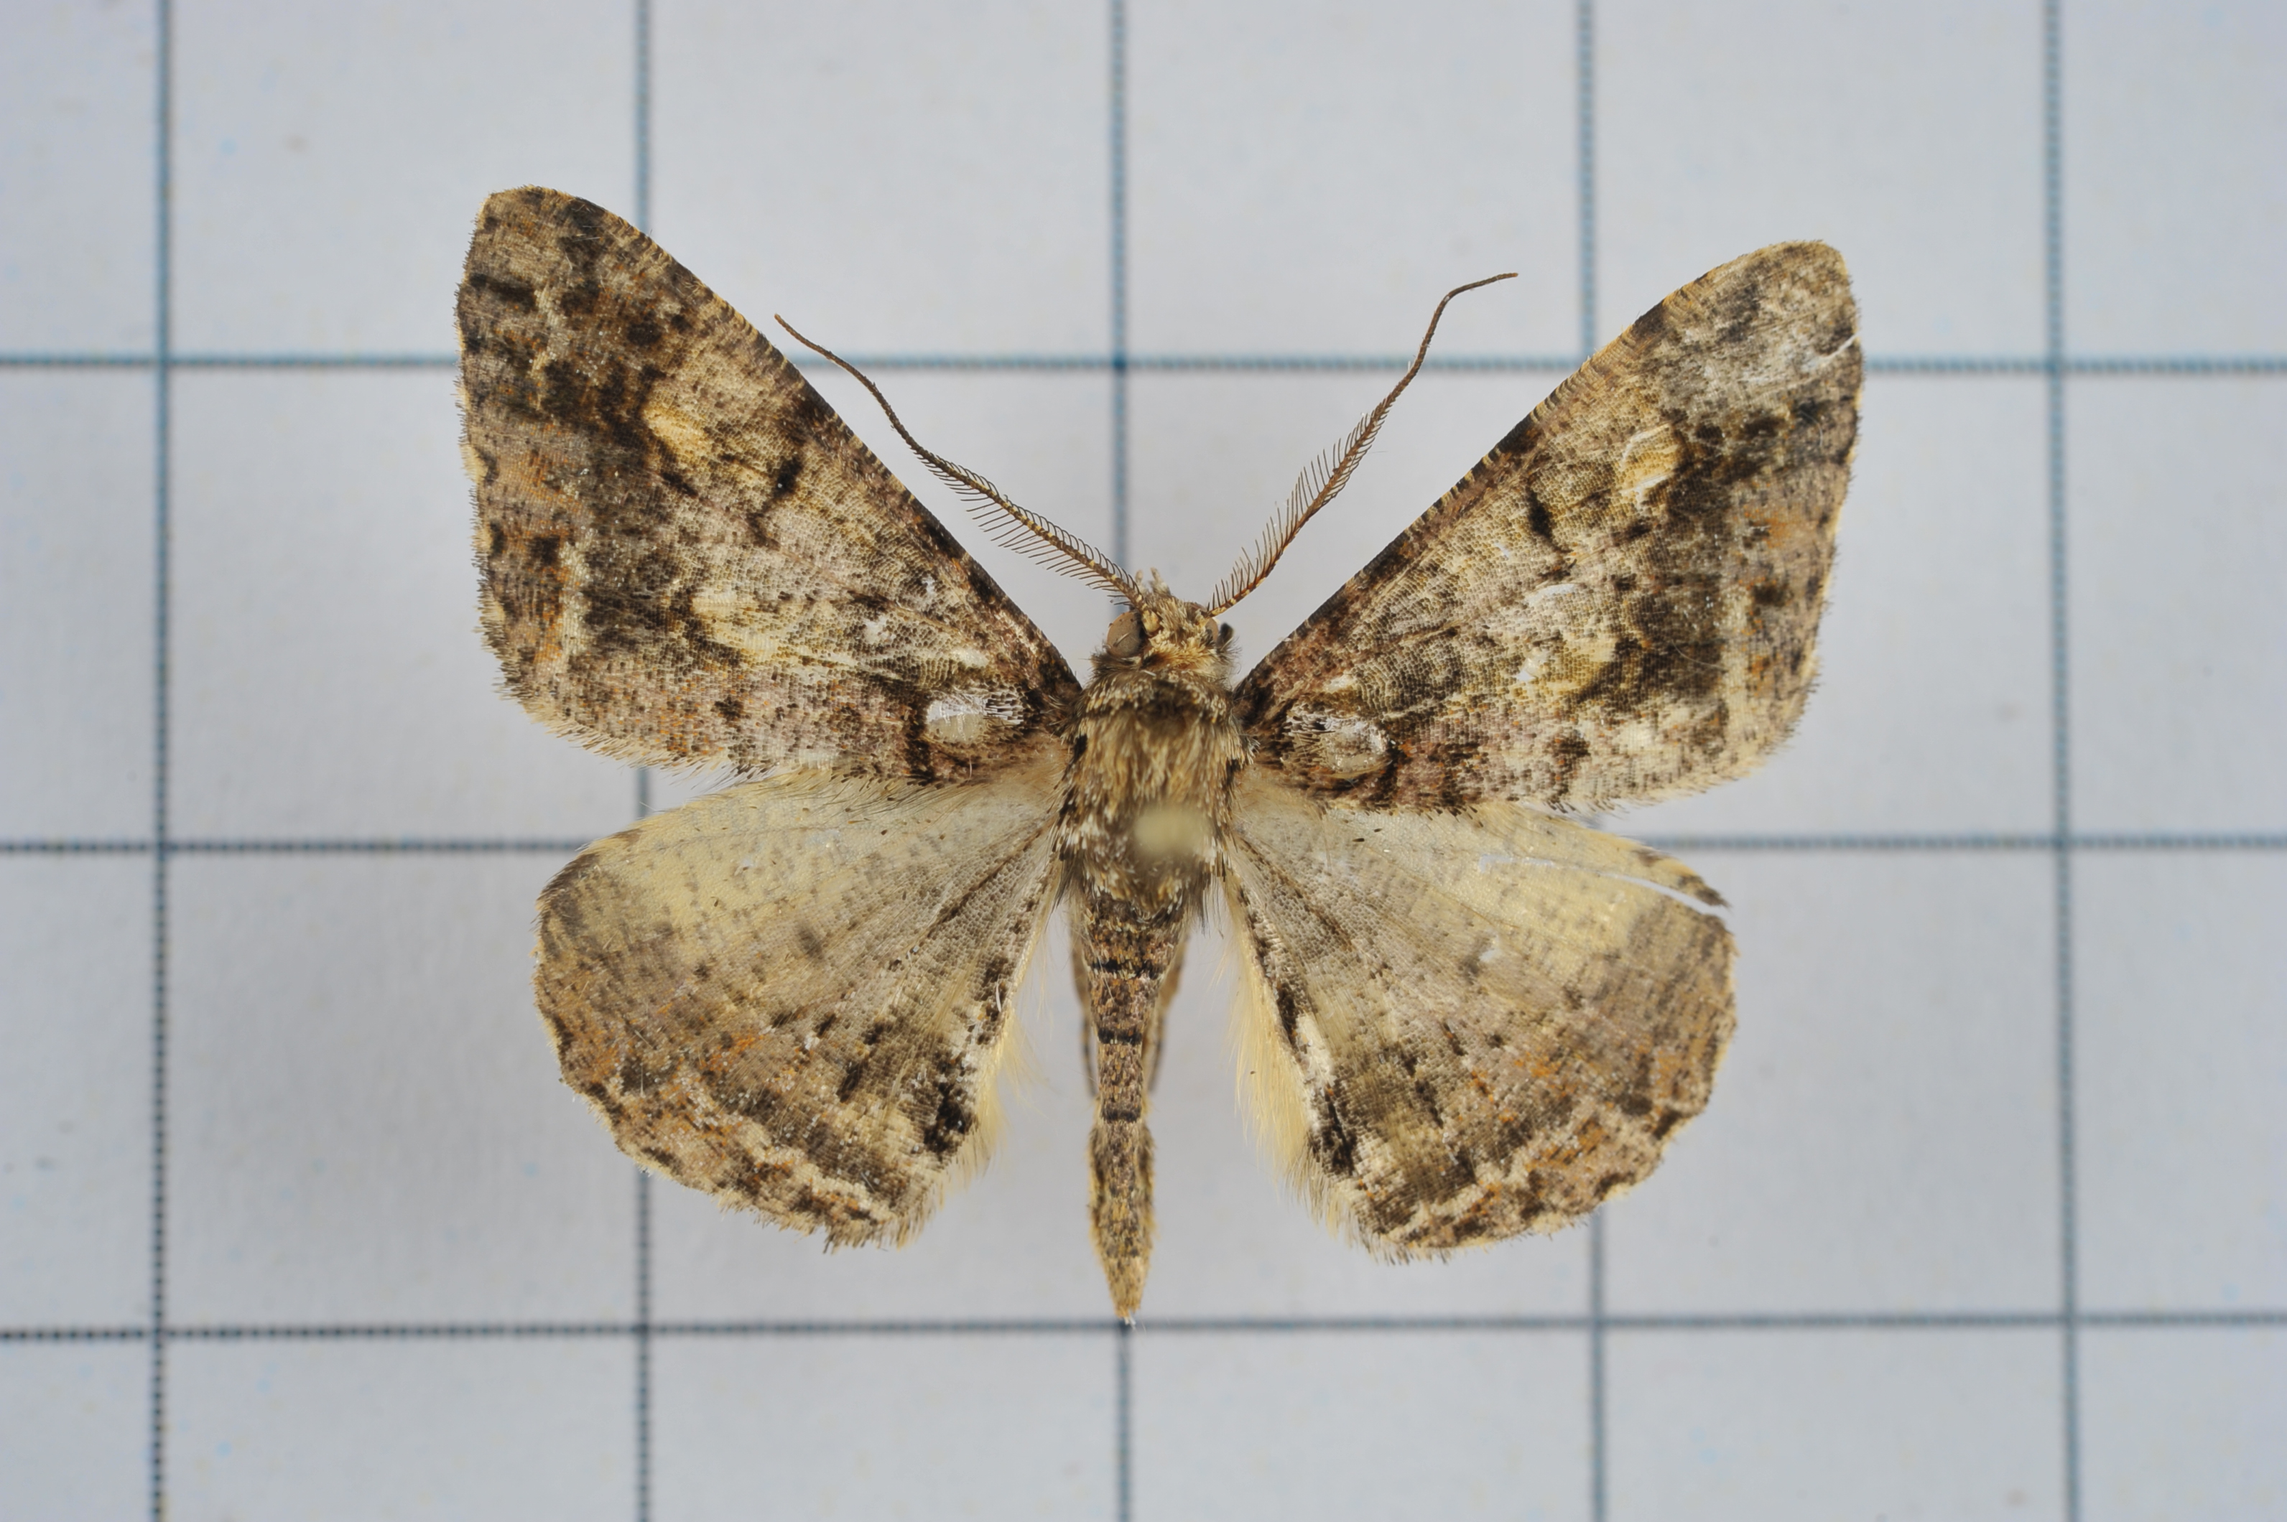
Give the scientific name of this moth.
Alcis taiwanovariegata
